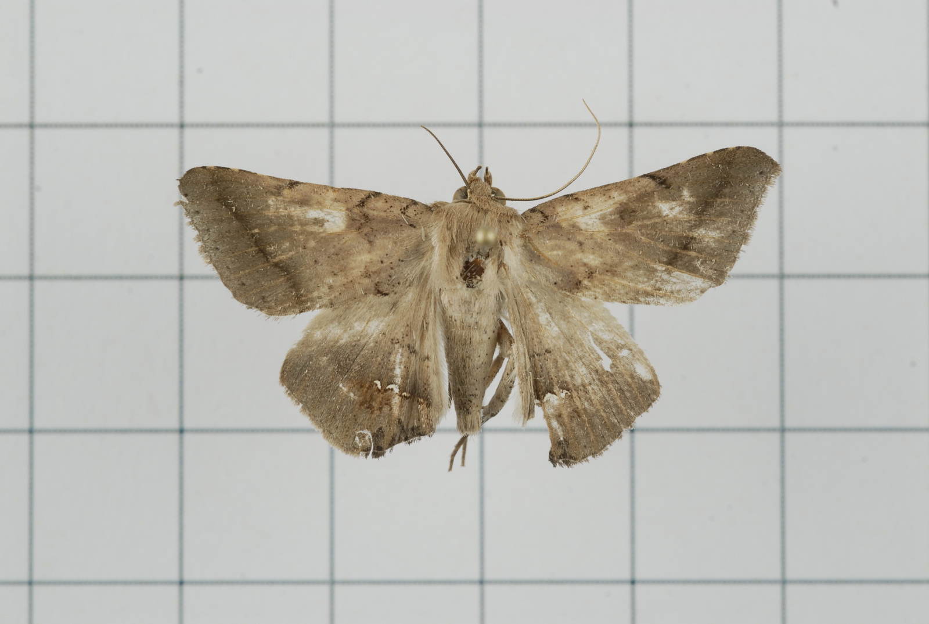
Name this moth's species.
Macaldenia palumba
